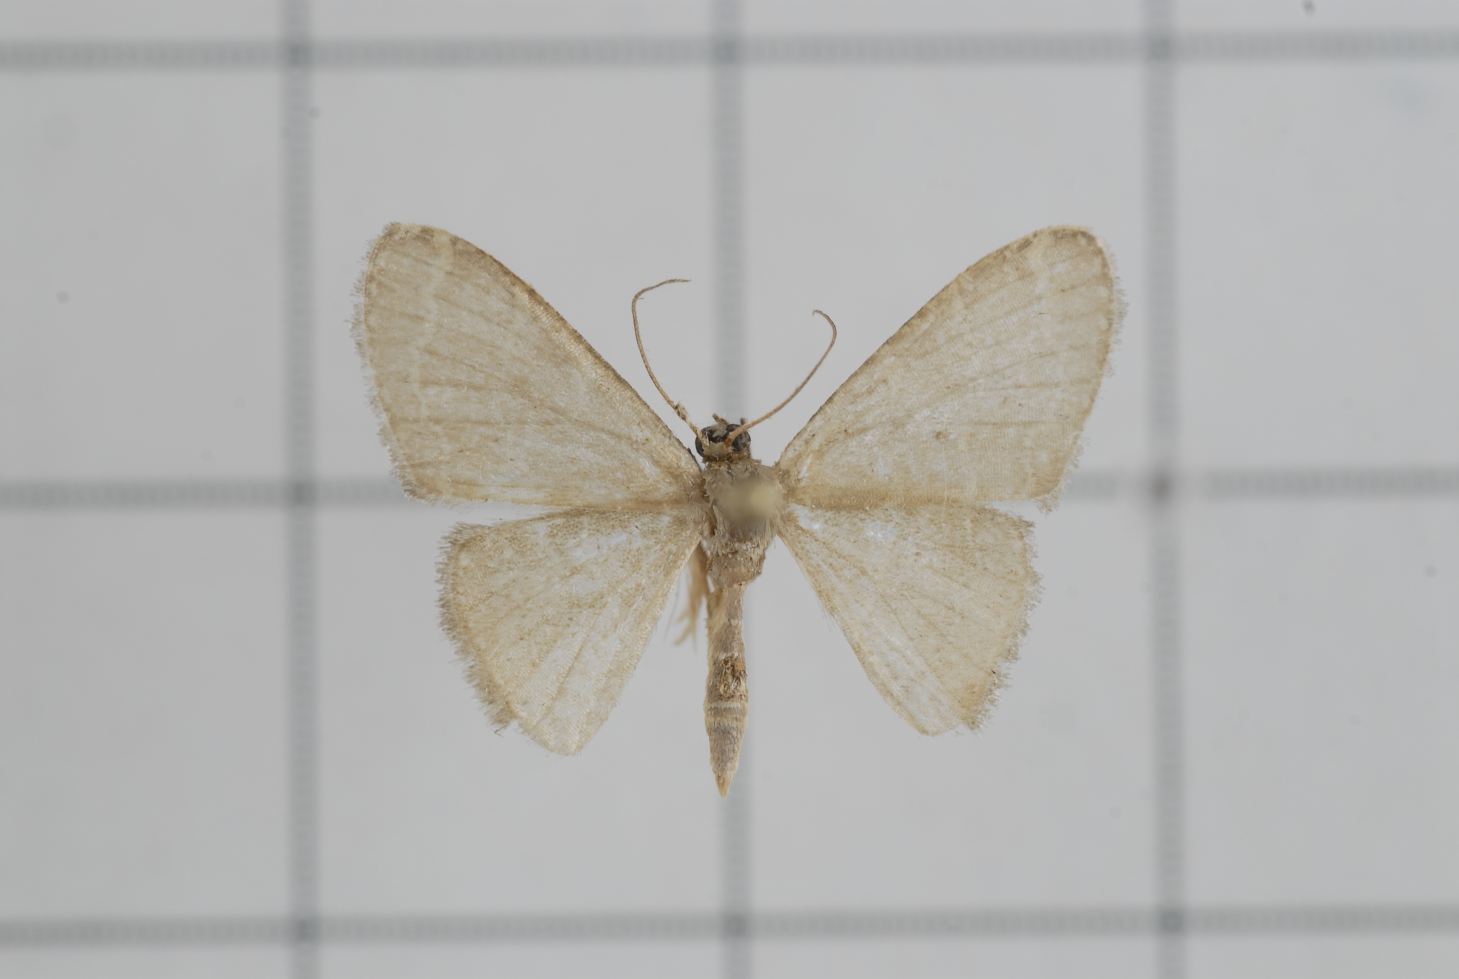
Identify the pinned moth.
Lophophleps purpurea
